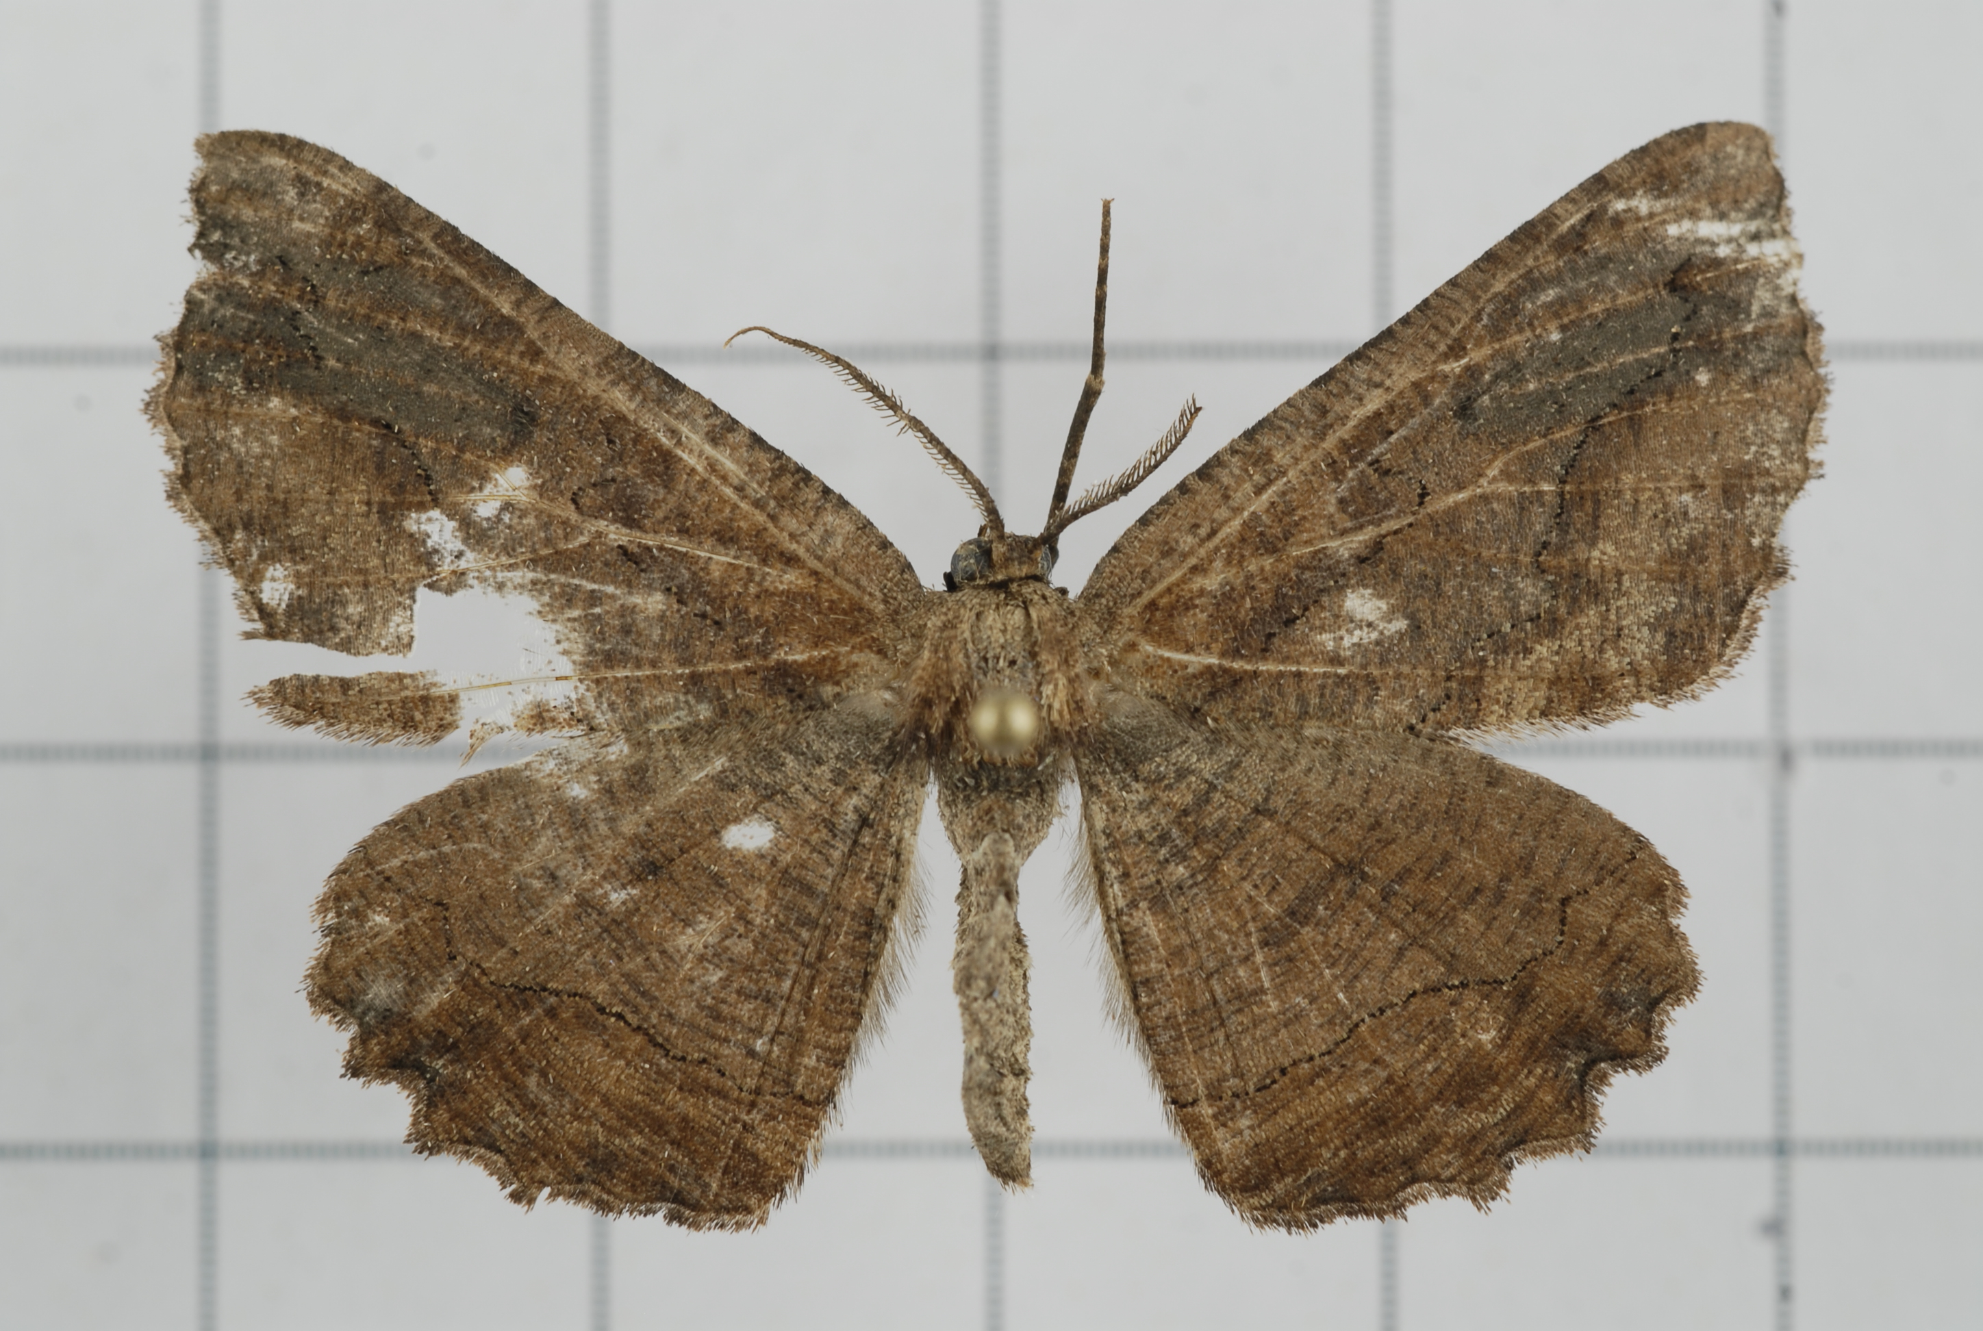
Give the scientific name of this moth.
Phthonandria atrilineata cuneilinearia
